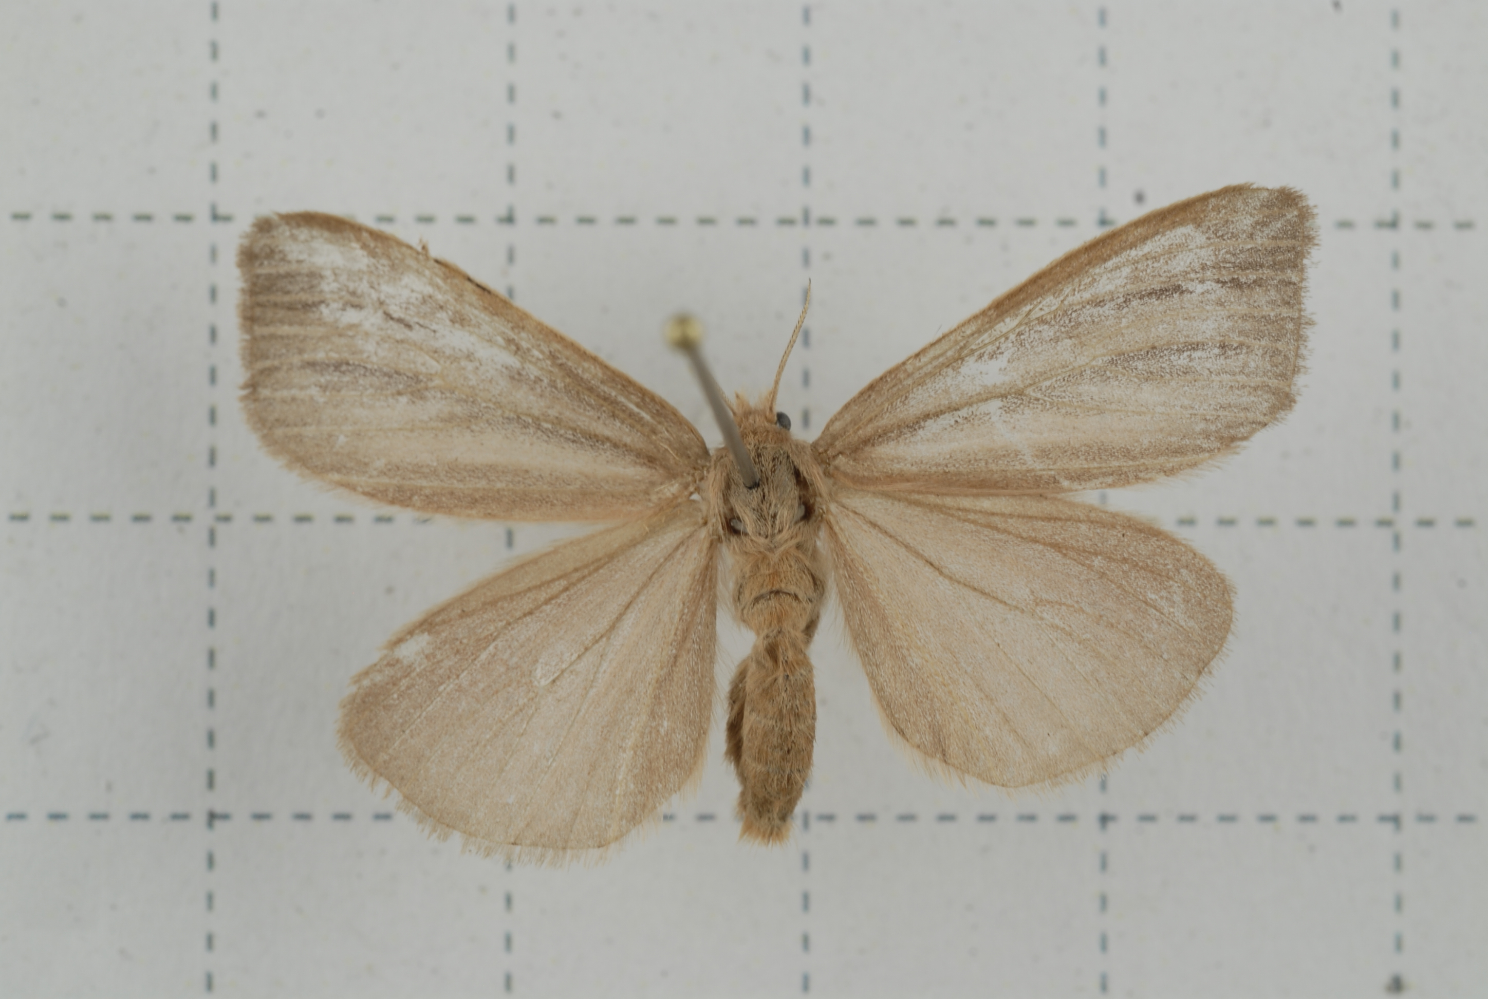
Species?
Pantana substrigosa
